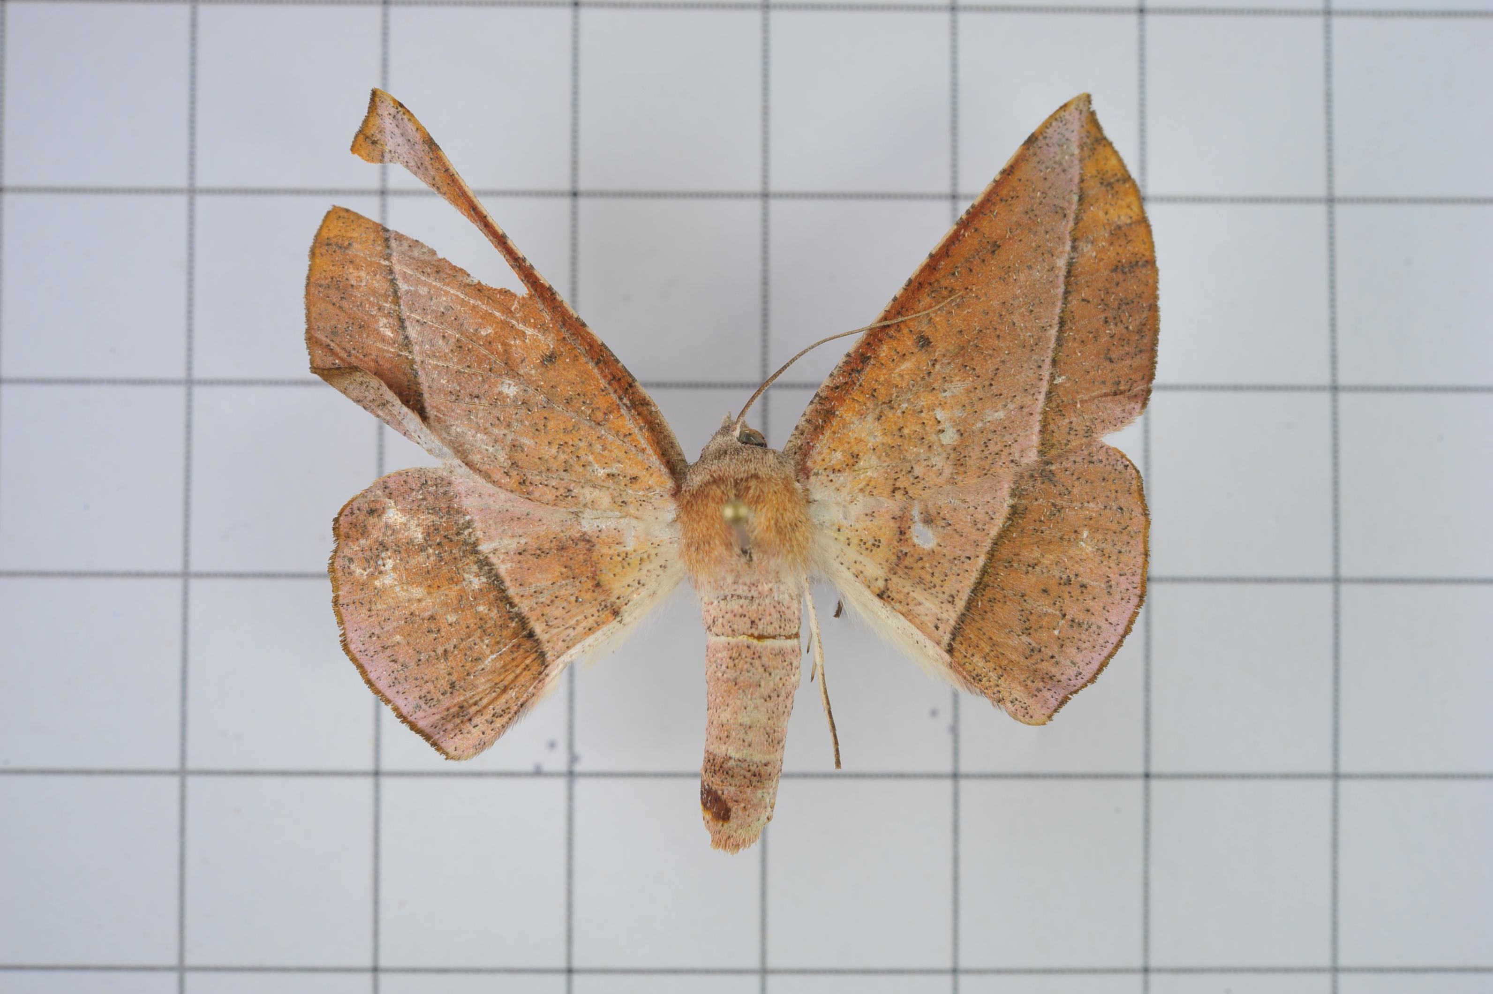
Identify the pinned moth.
Sarcinodes mongaku
